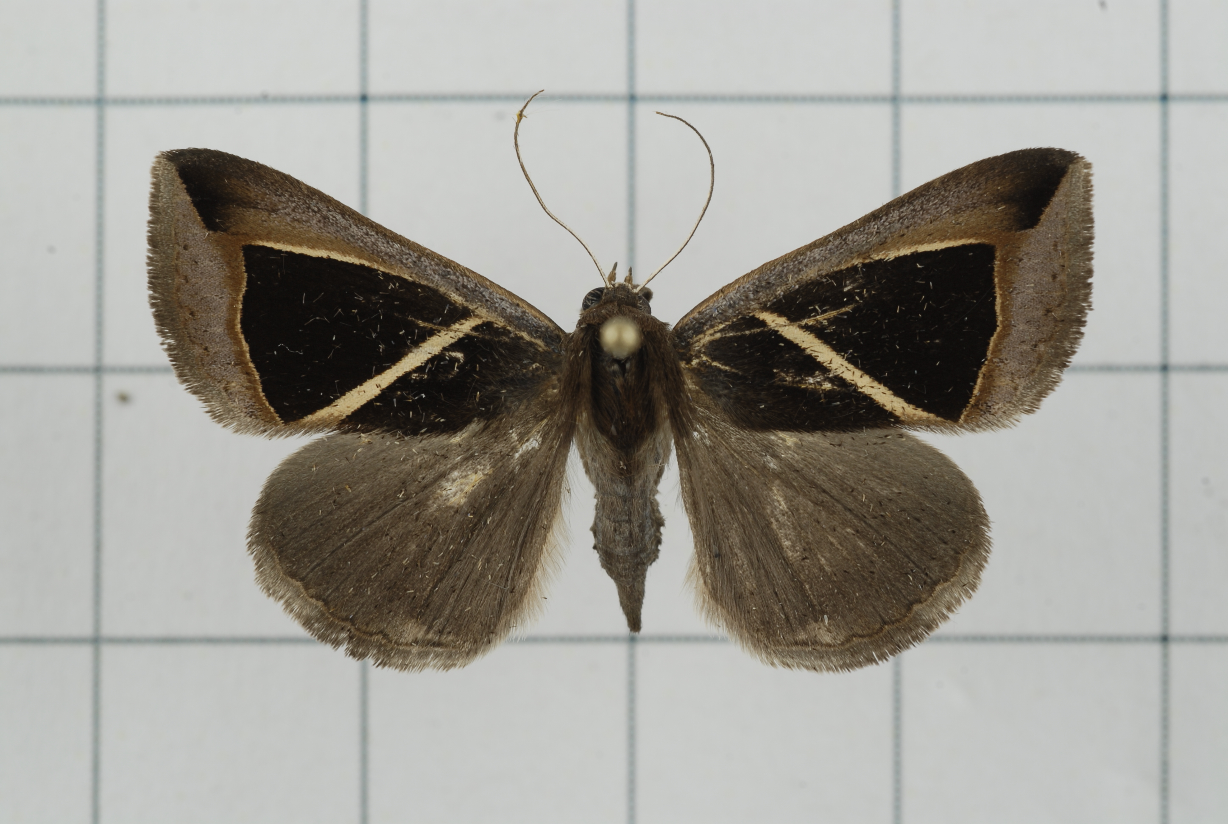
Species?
Chalciope mygdon
